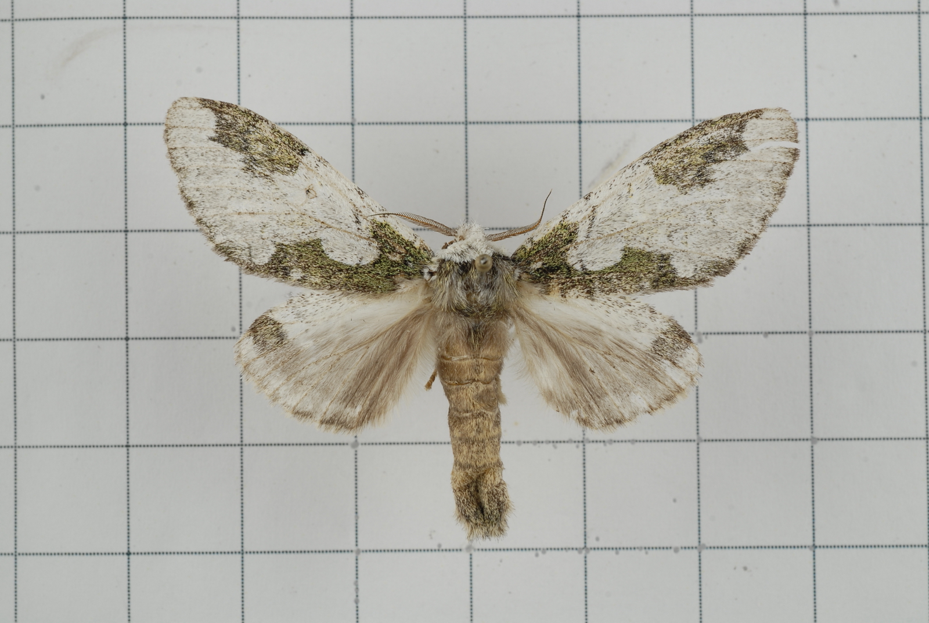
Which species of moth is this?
Syntypistis comatus
